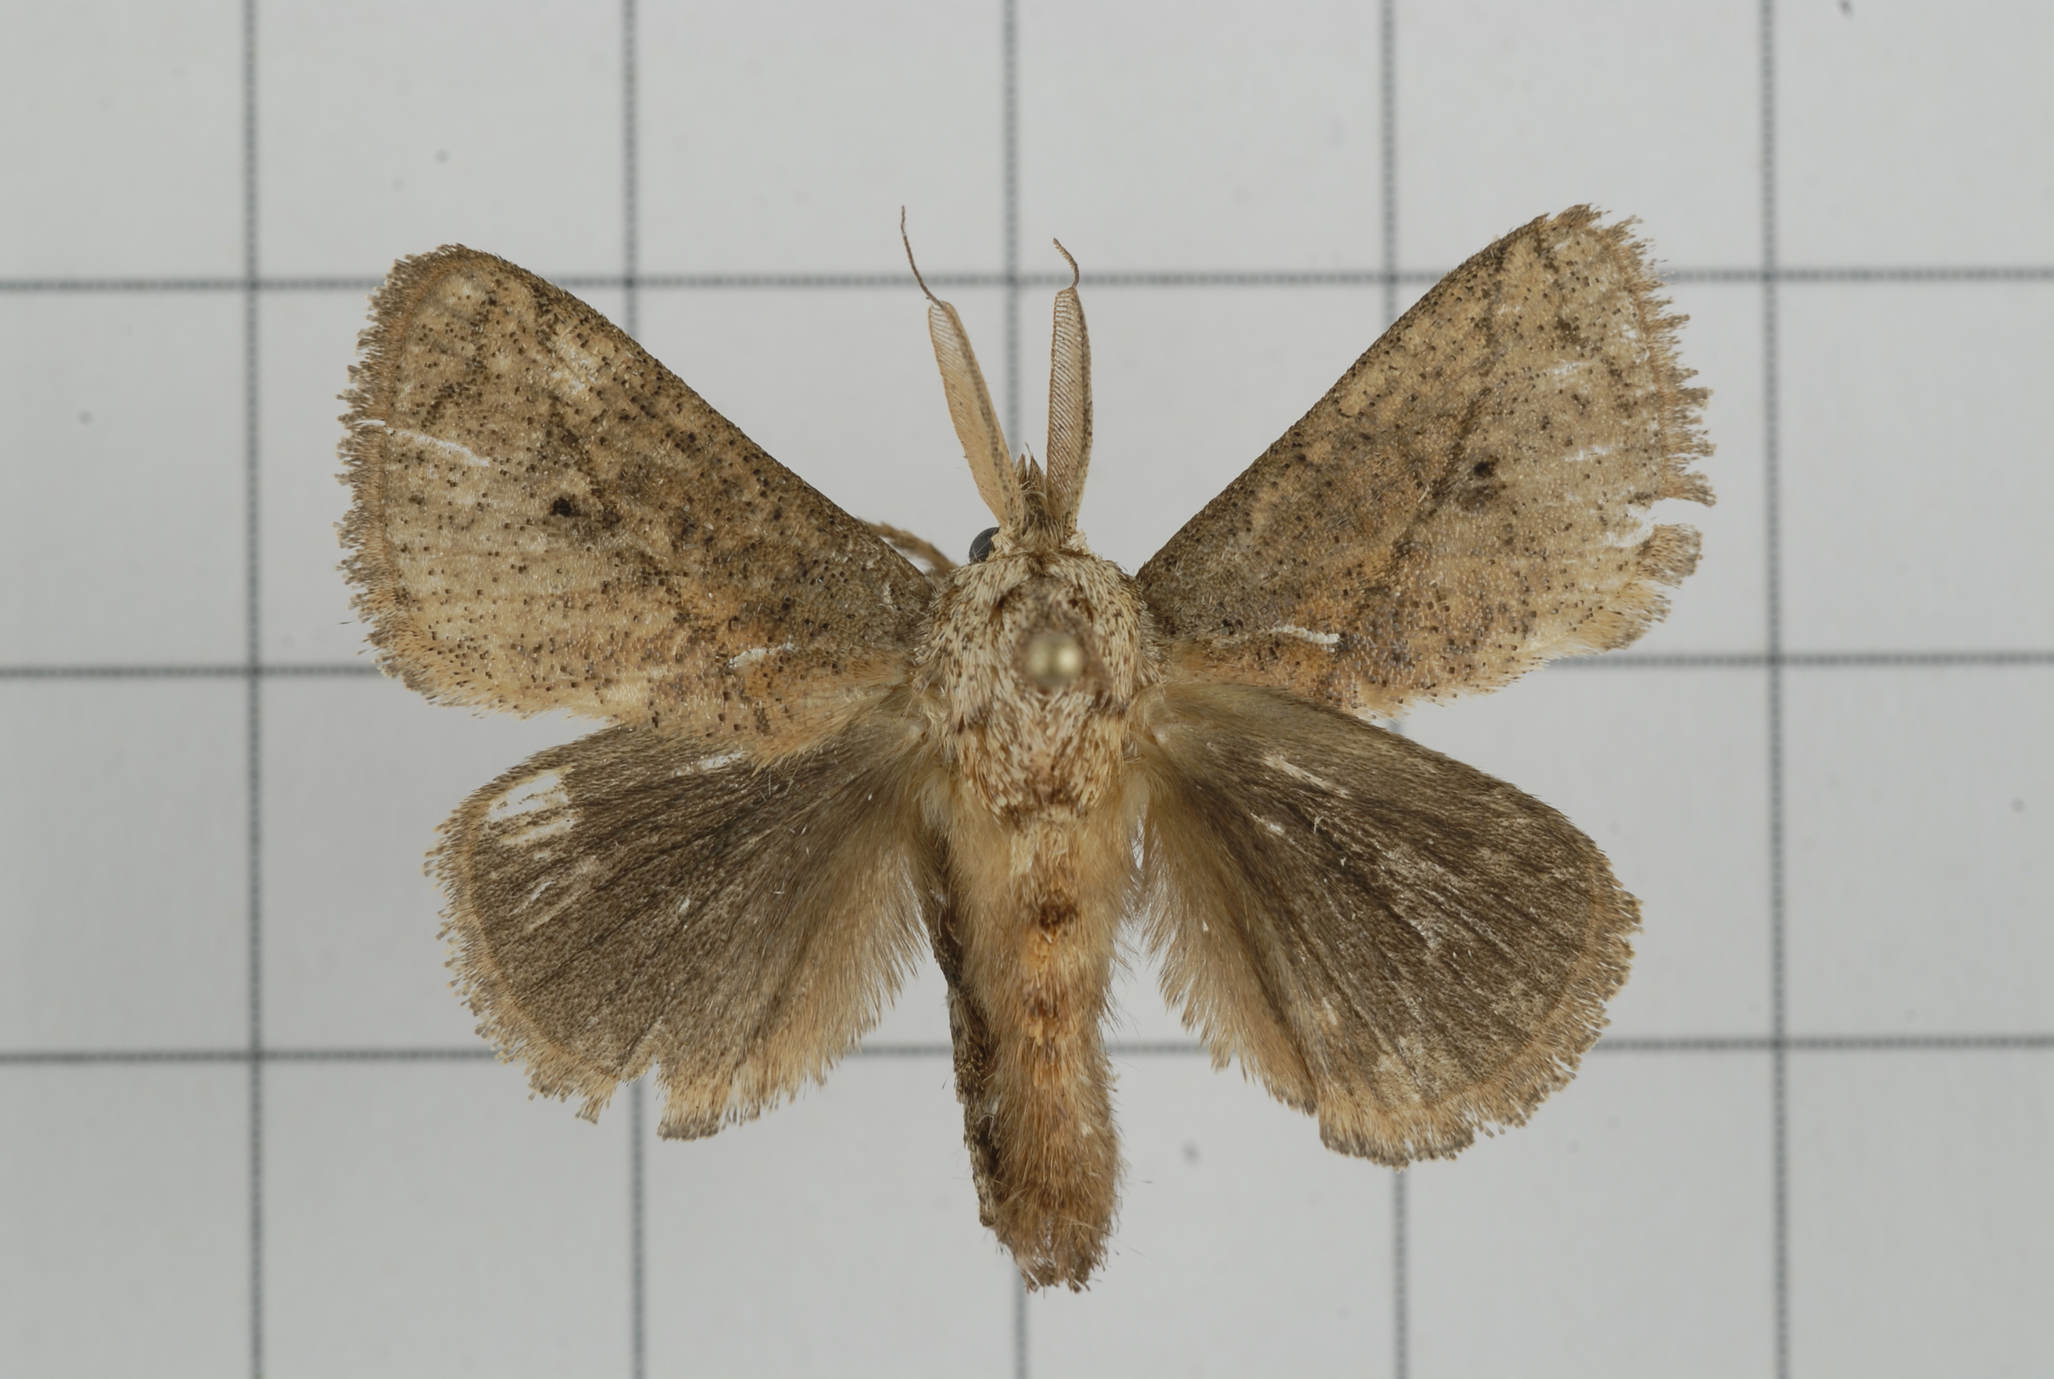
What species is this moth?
Susica sinensis
